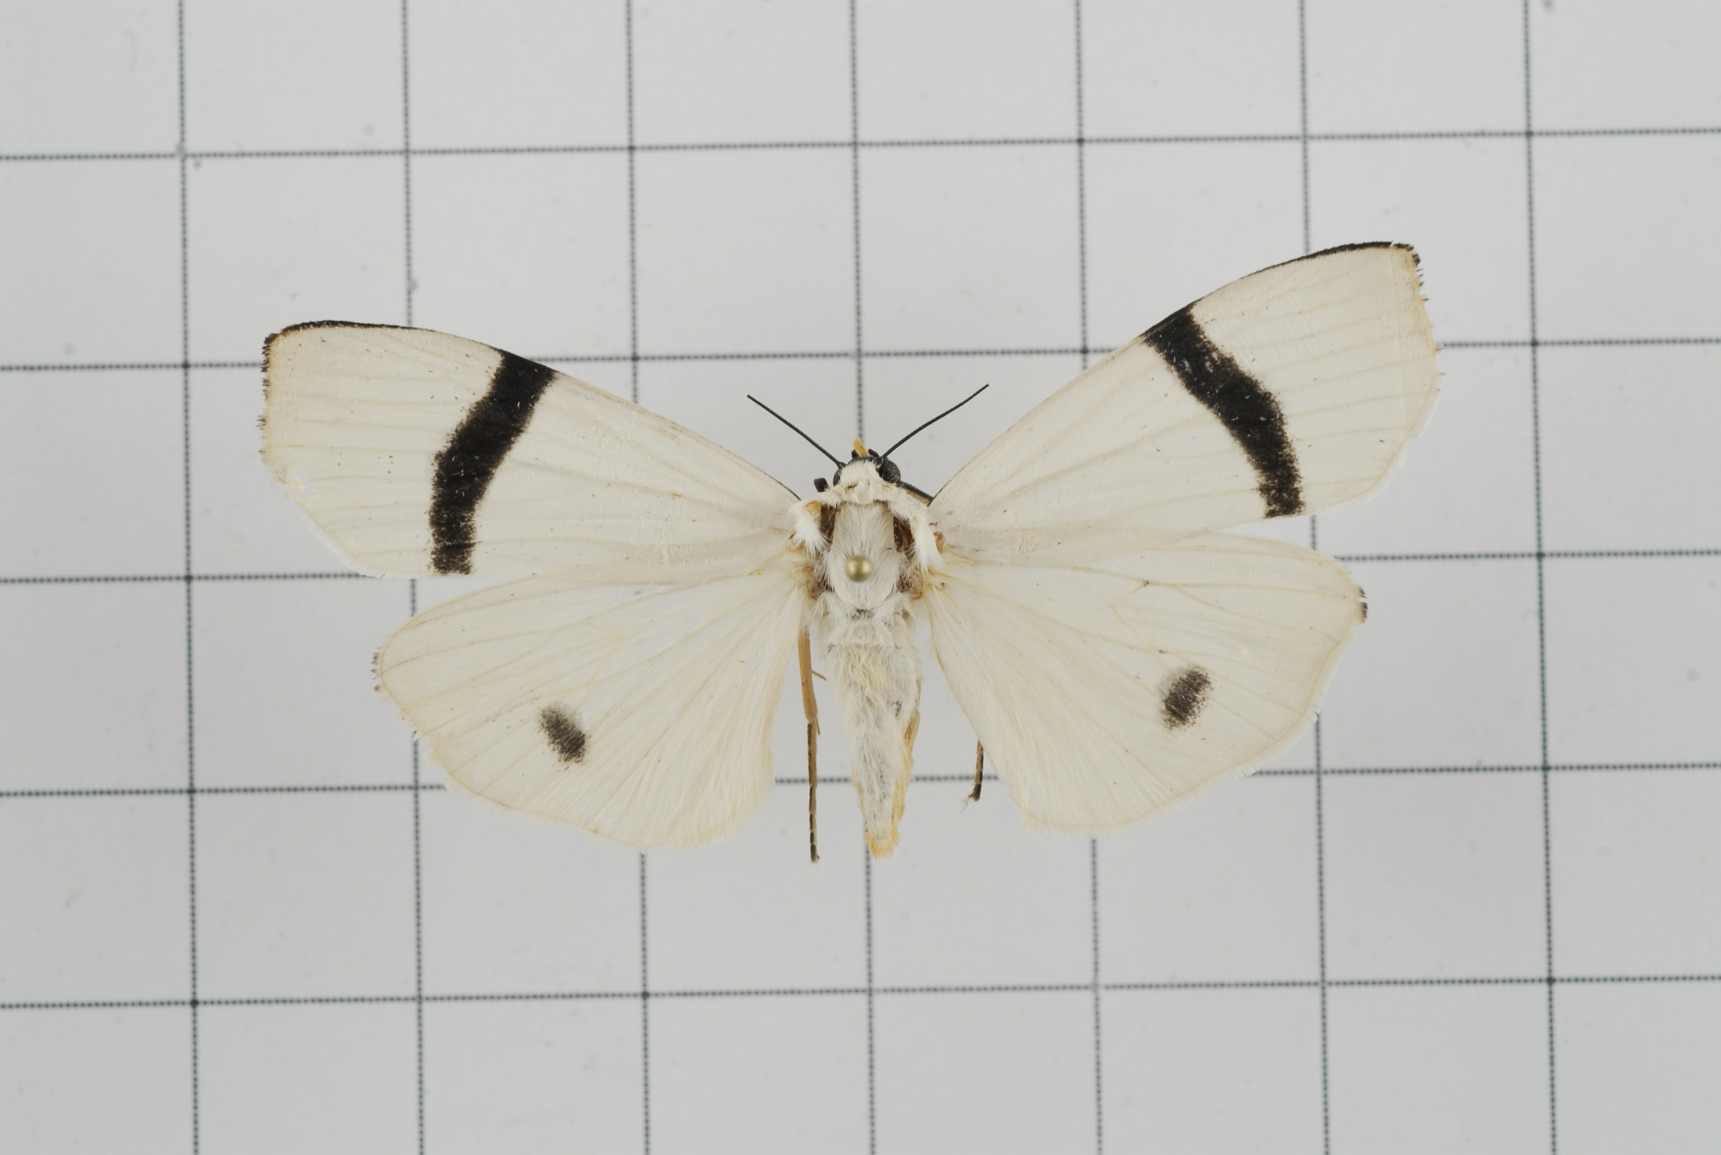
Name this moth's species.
Vamuna alboluteora
